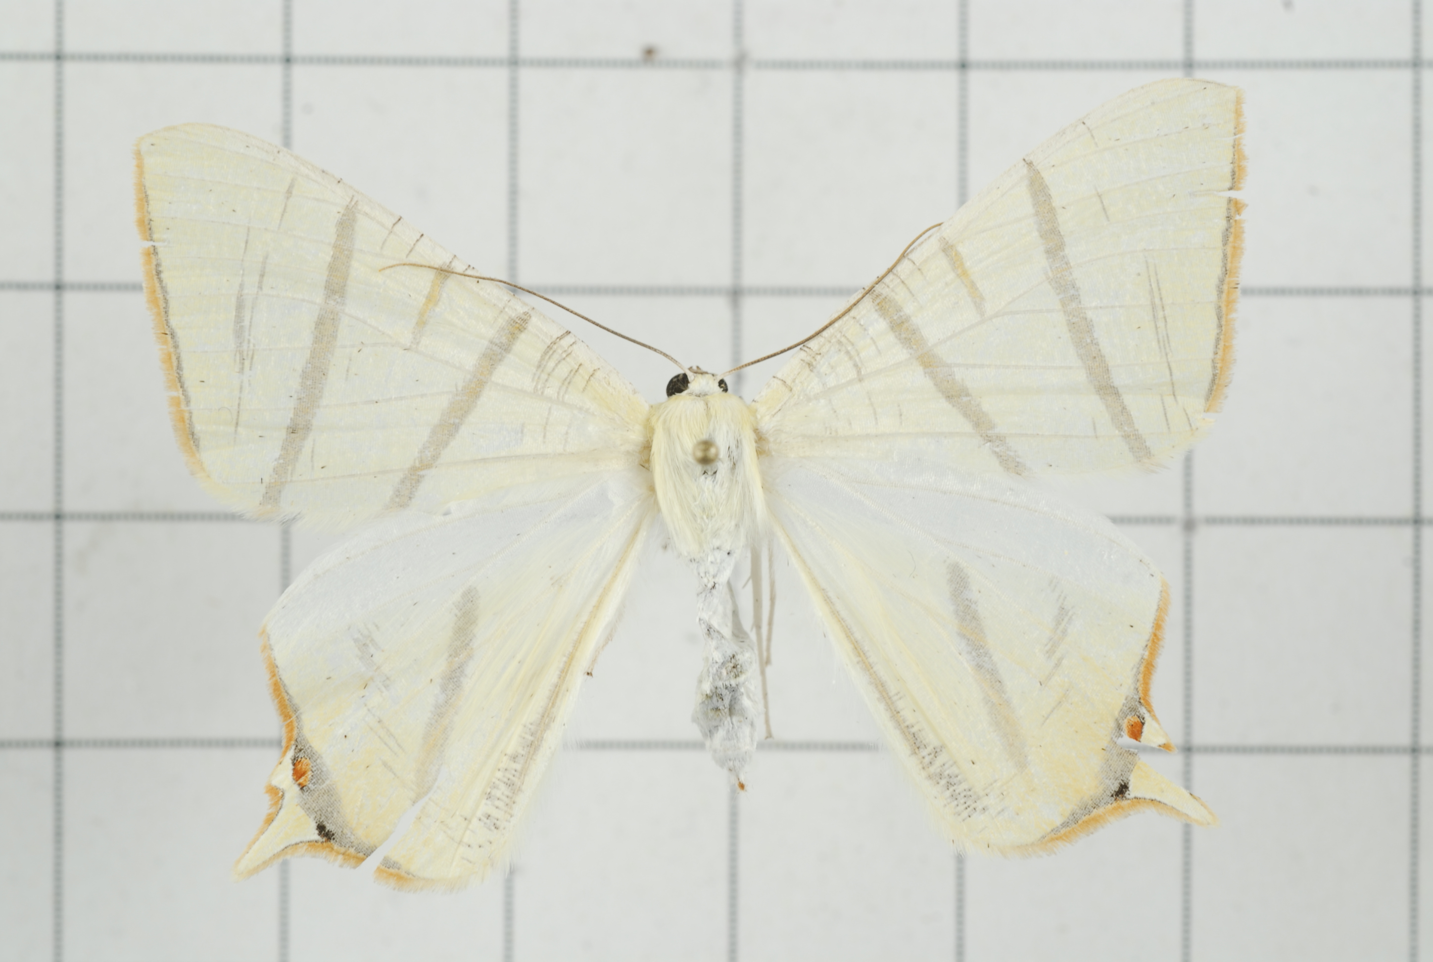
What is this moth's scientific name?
Ourapteryx sciticaudaria
